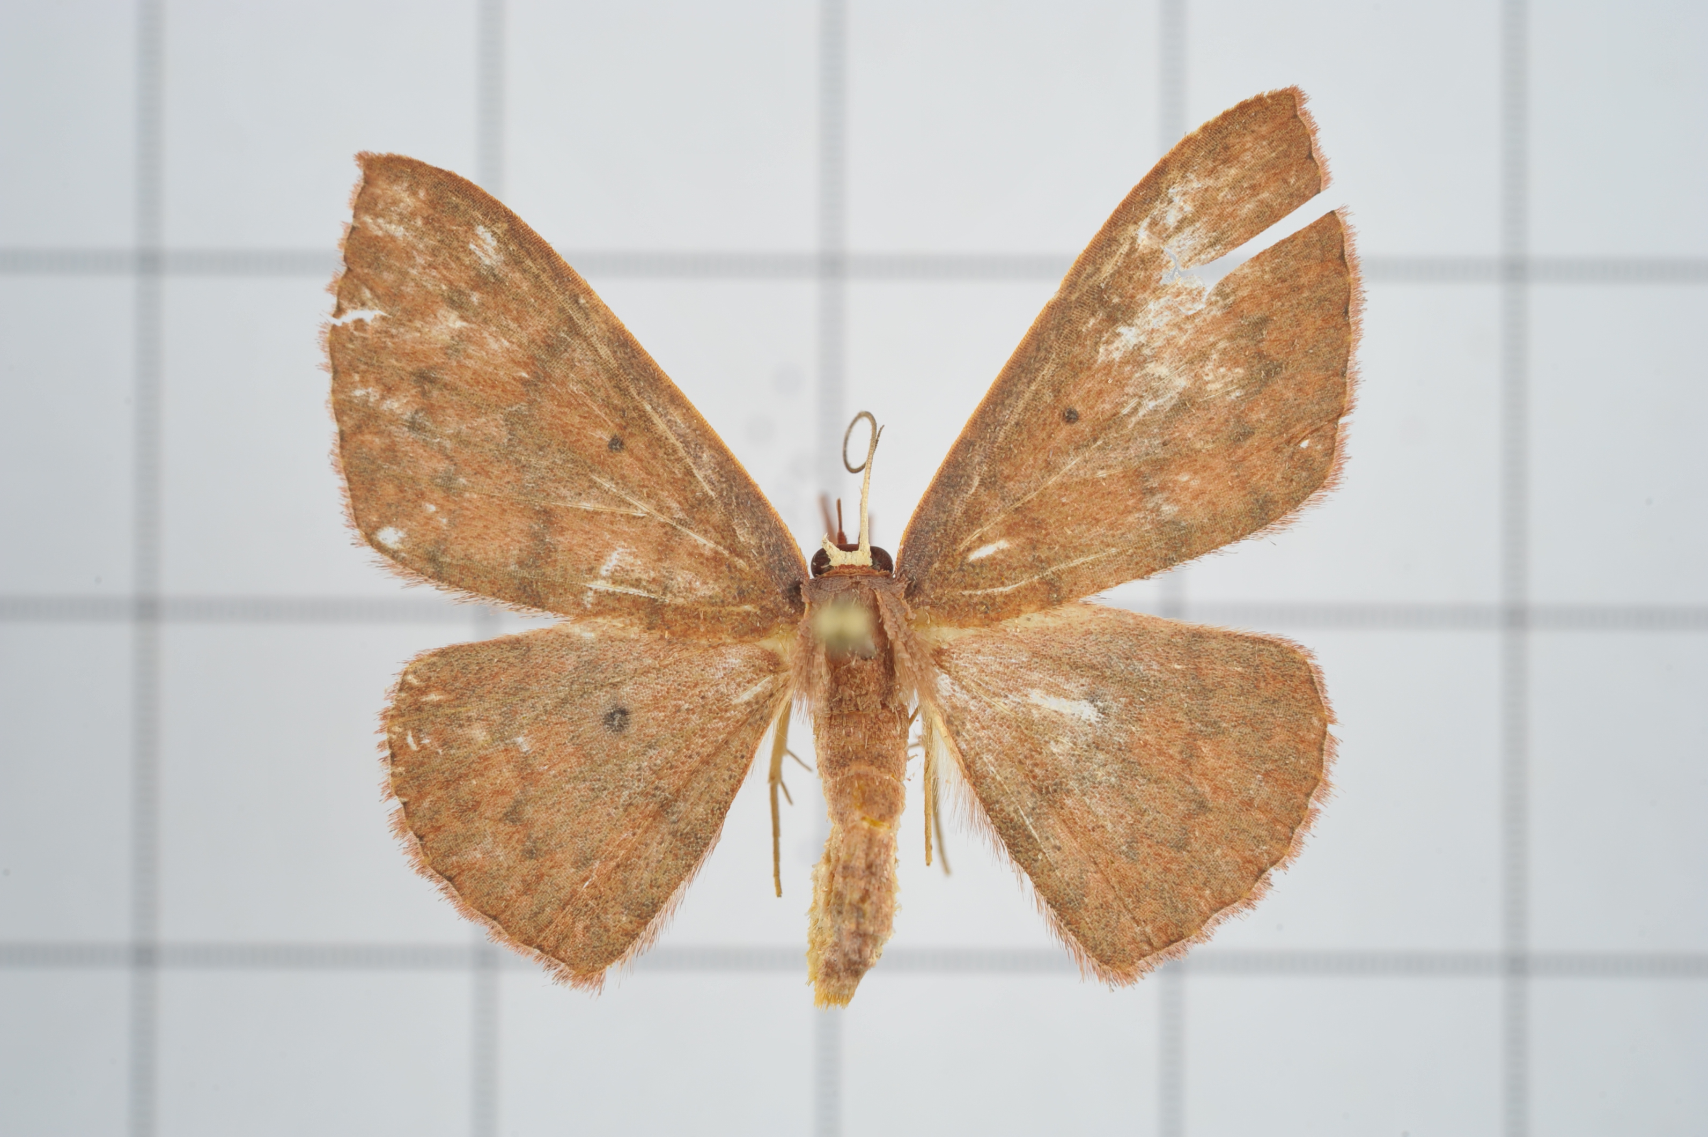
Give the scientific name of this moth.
Organopoda carnearia carnearia
